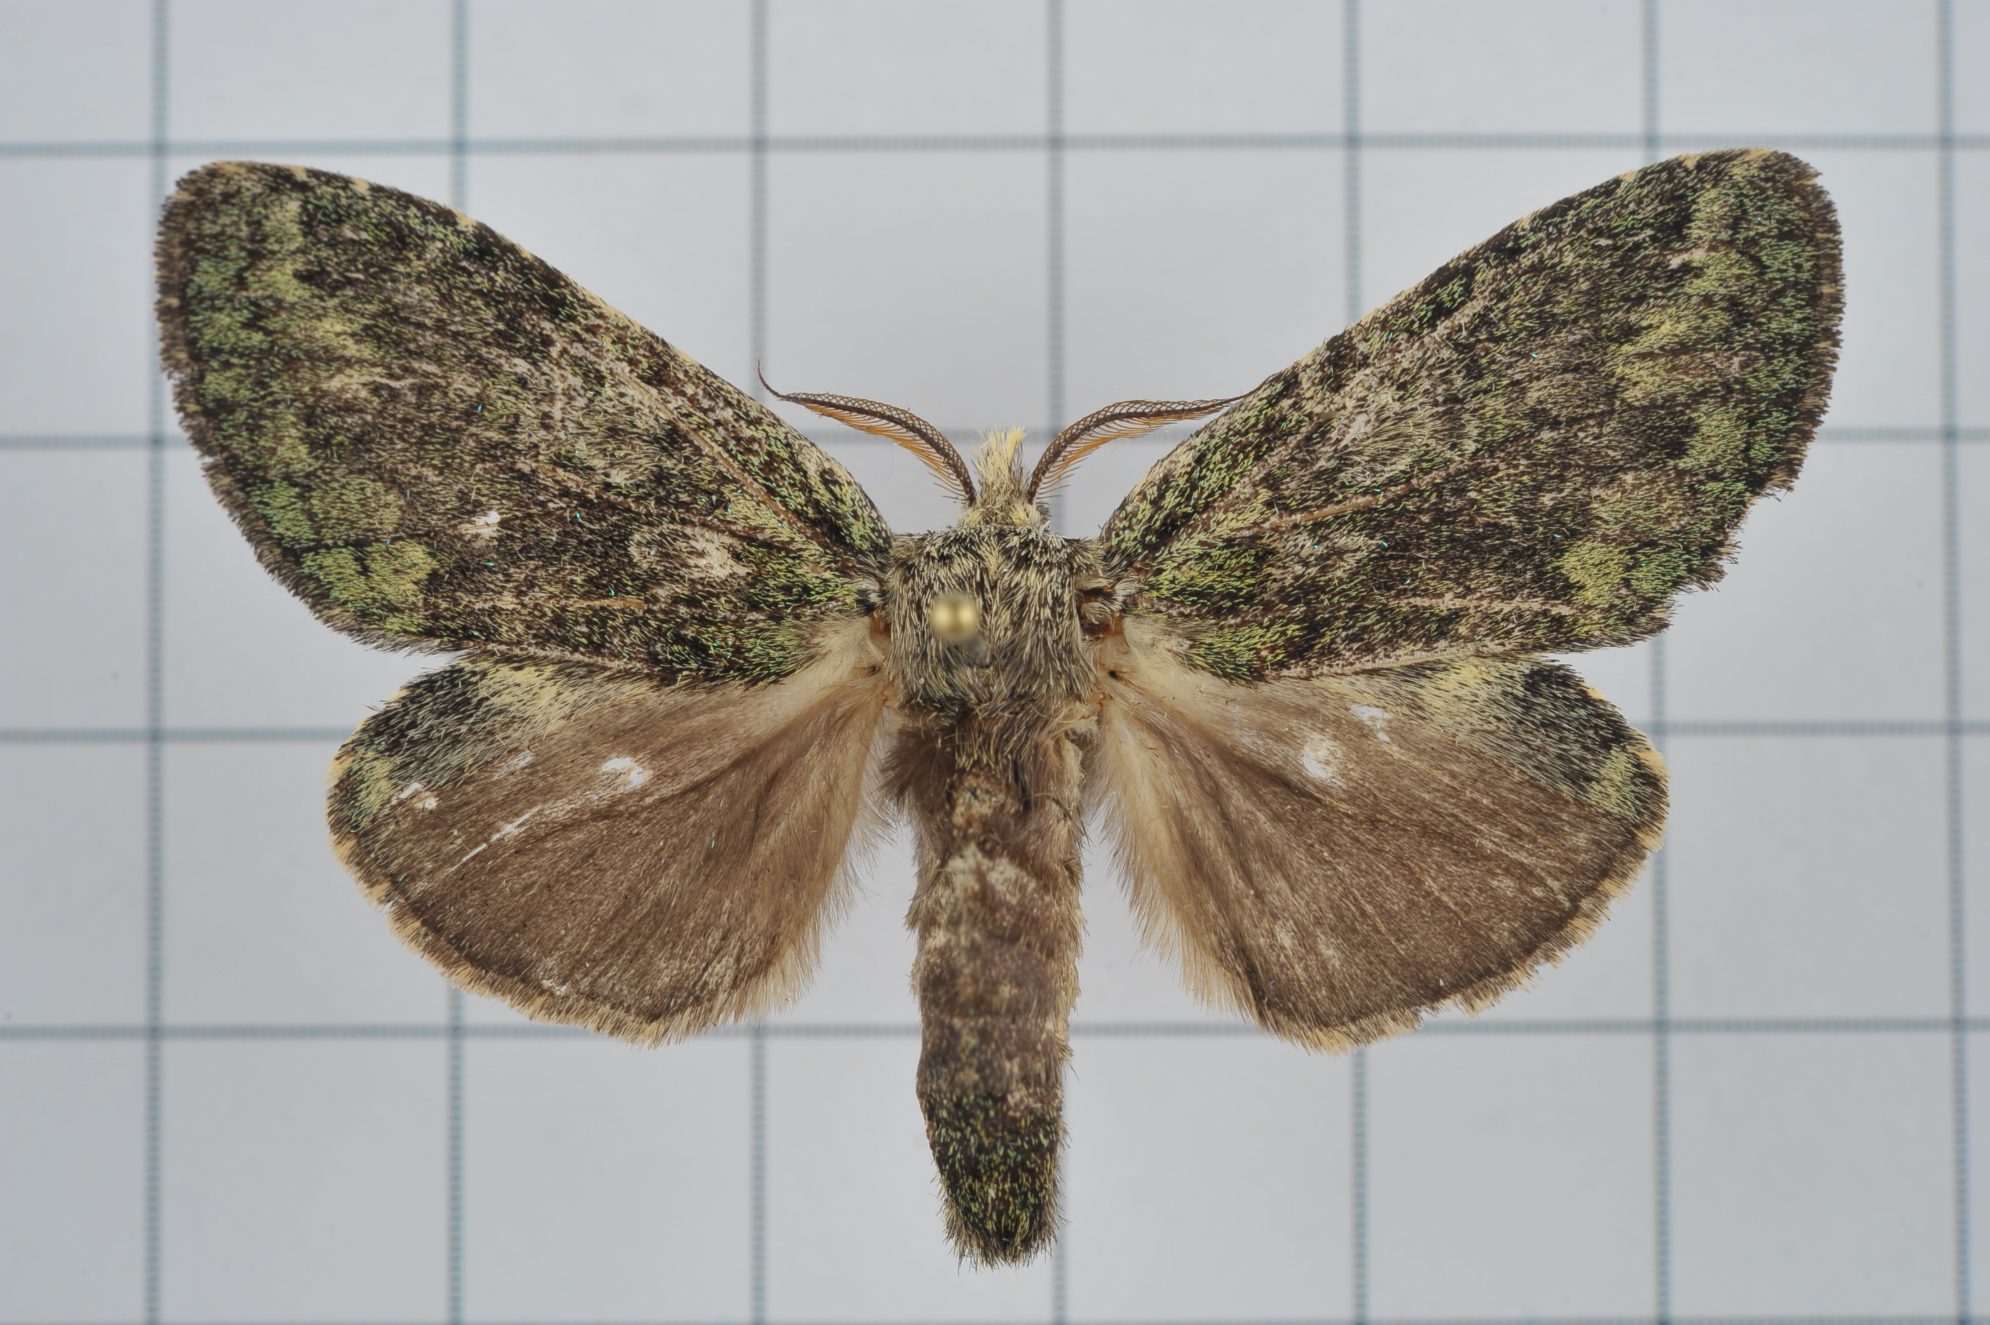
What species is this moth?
Syntypistis viridipicta
